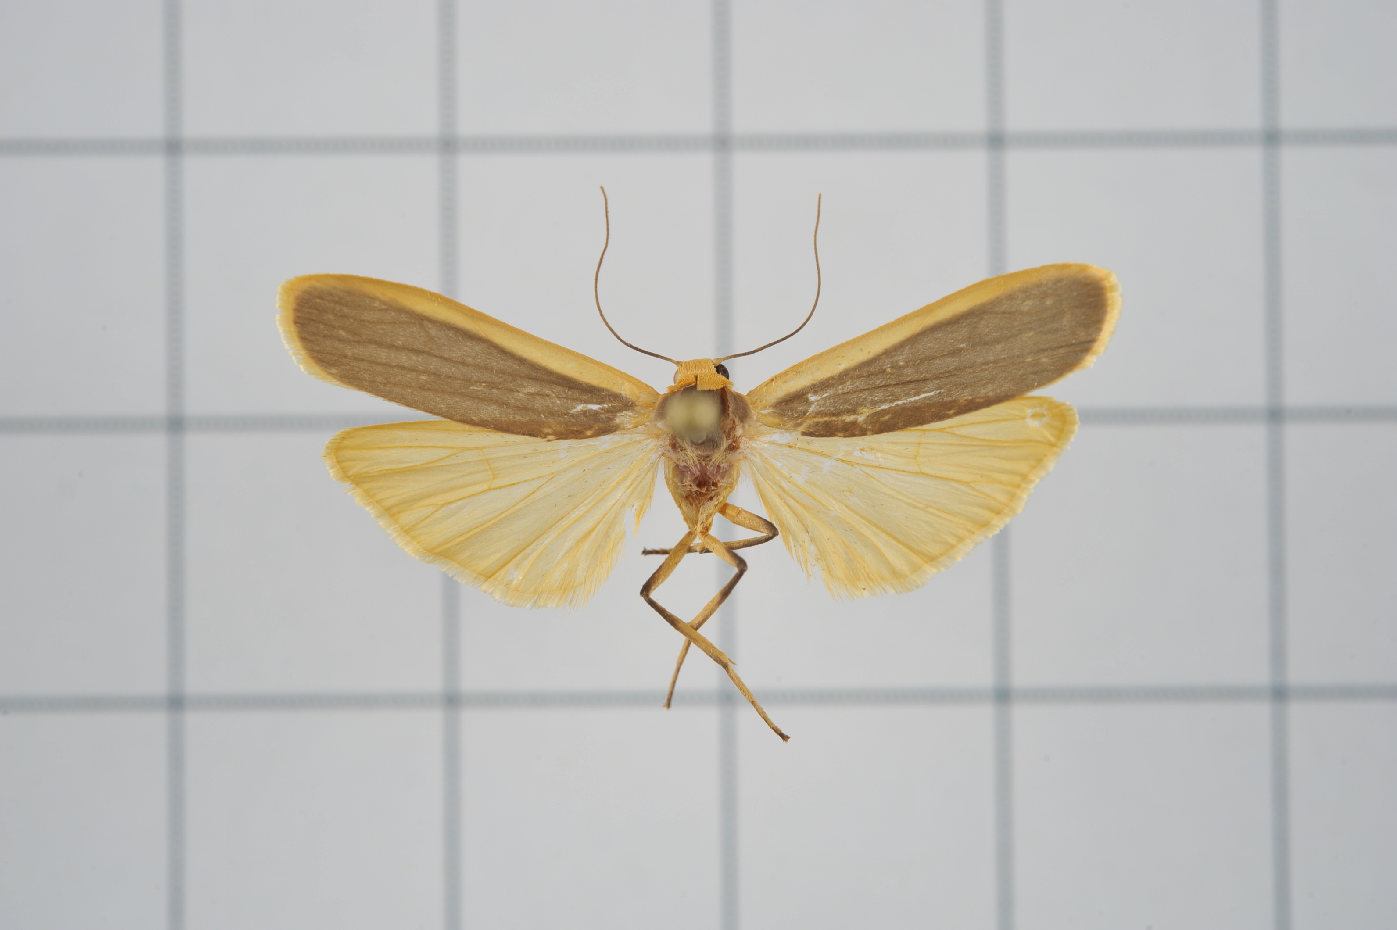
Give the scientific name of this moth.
Brunia antica
